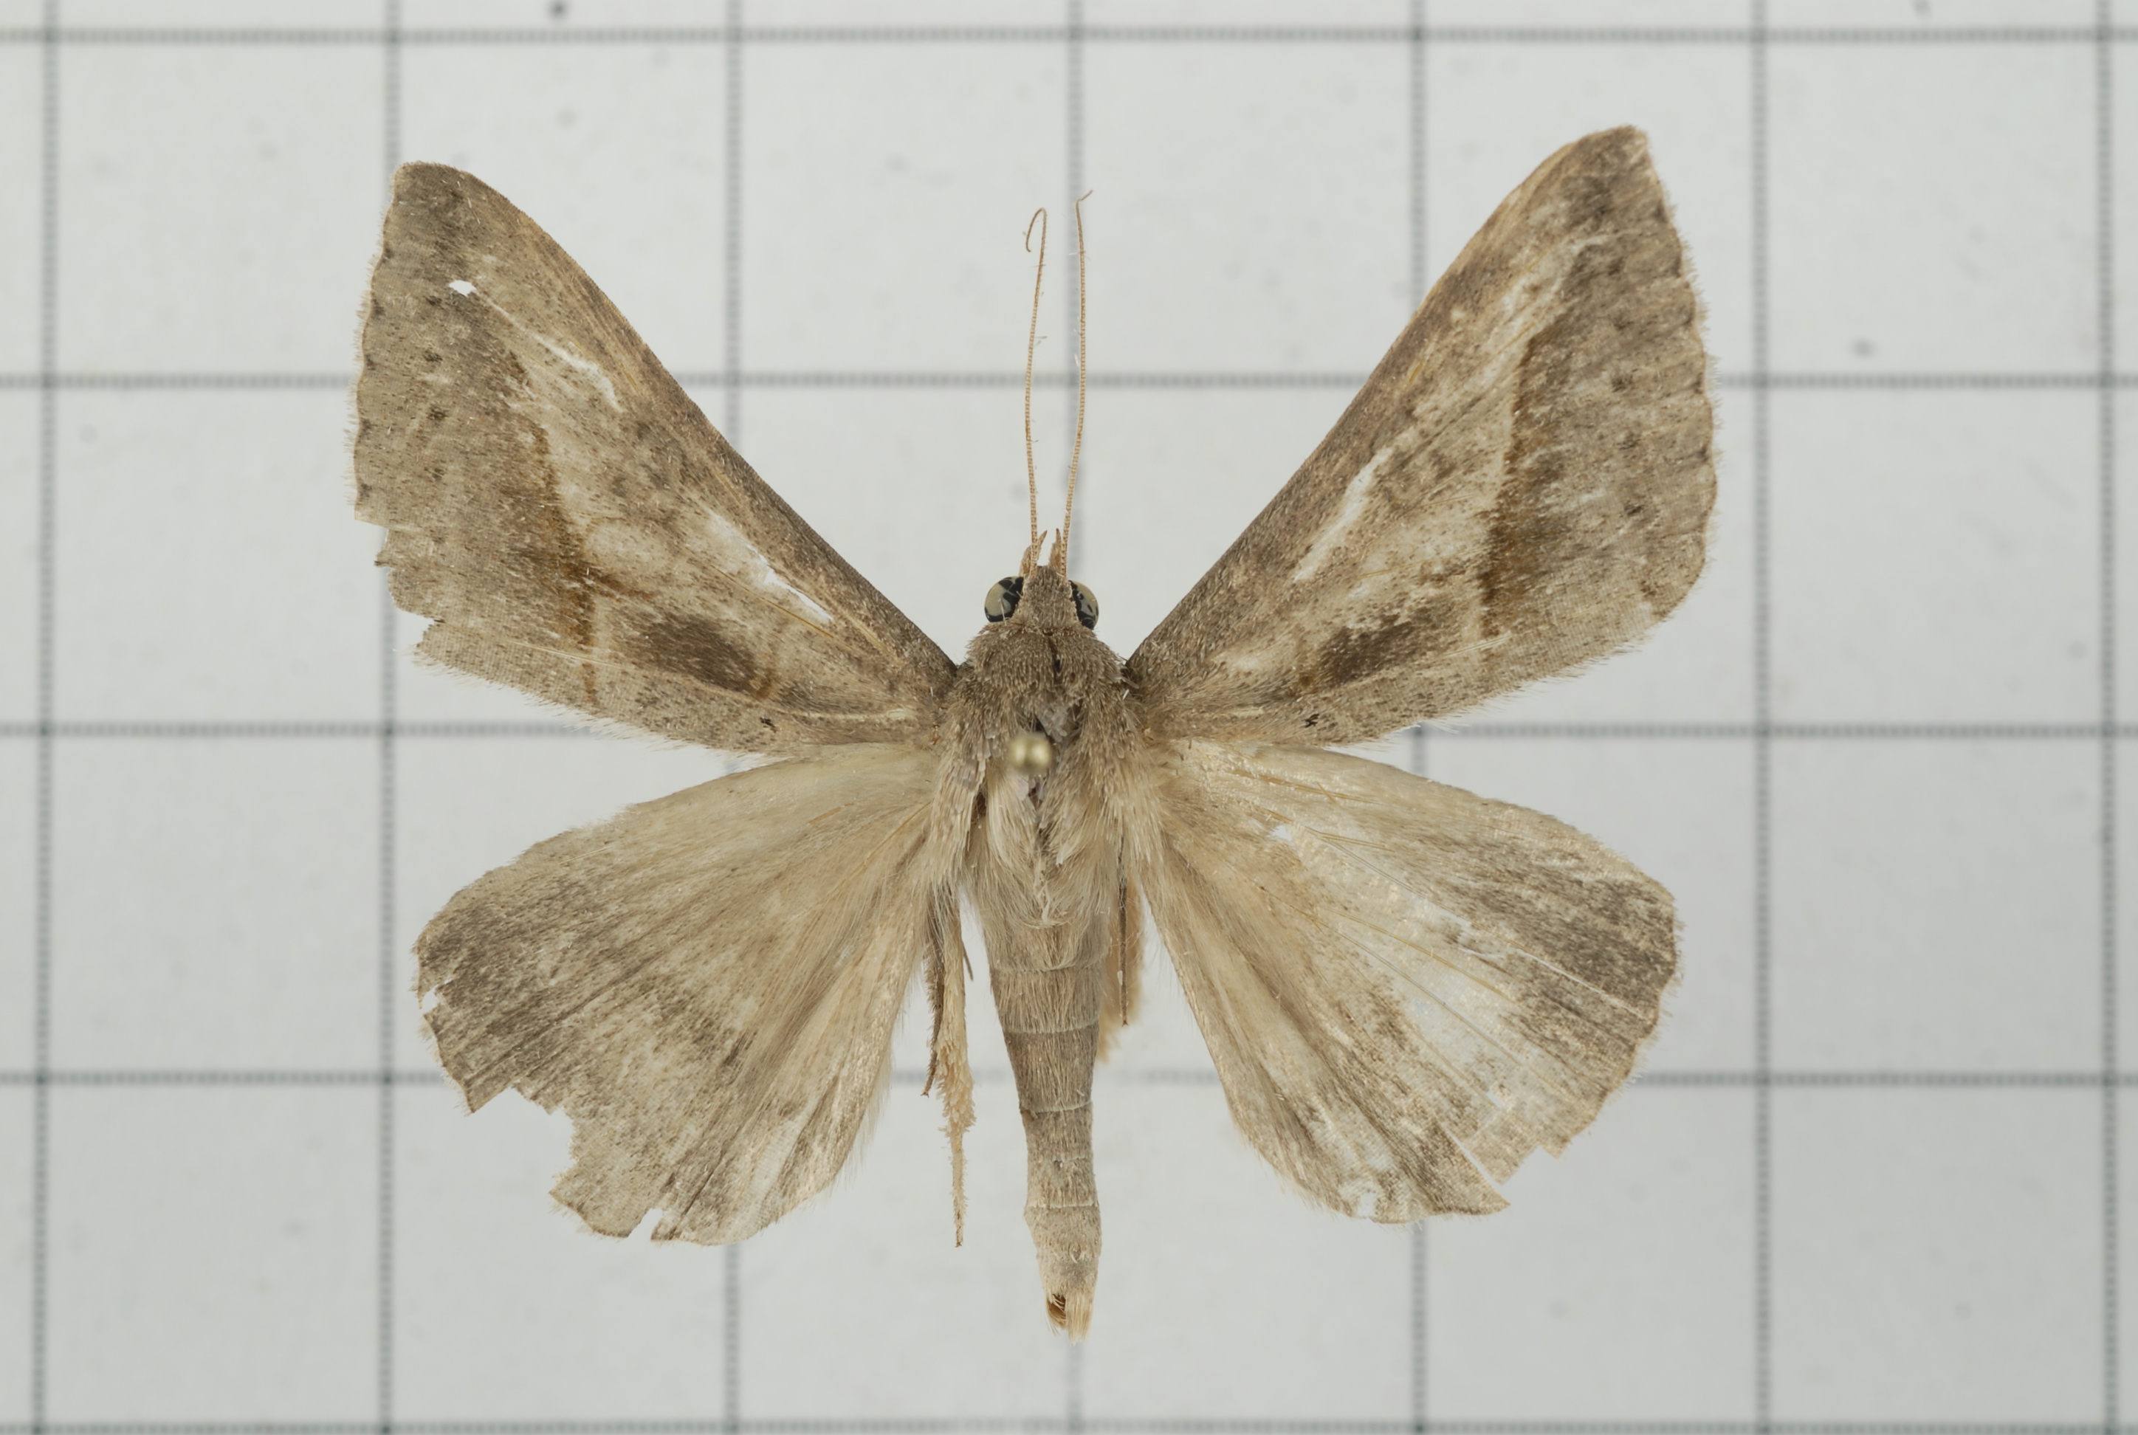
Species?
Mocis frugalis
